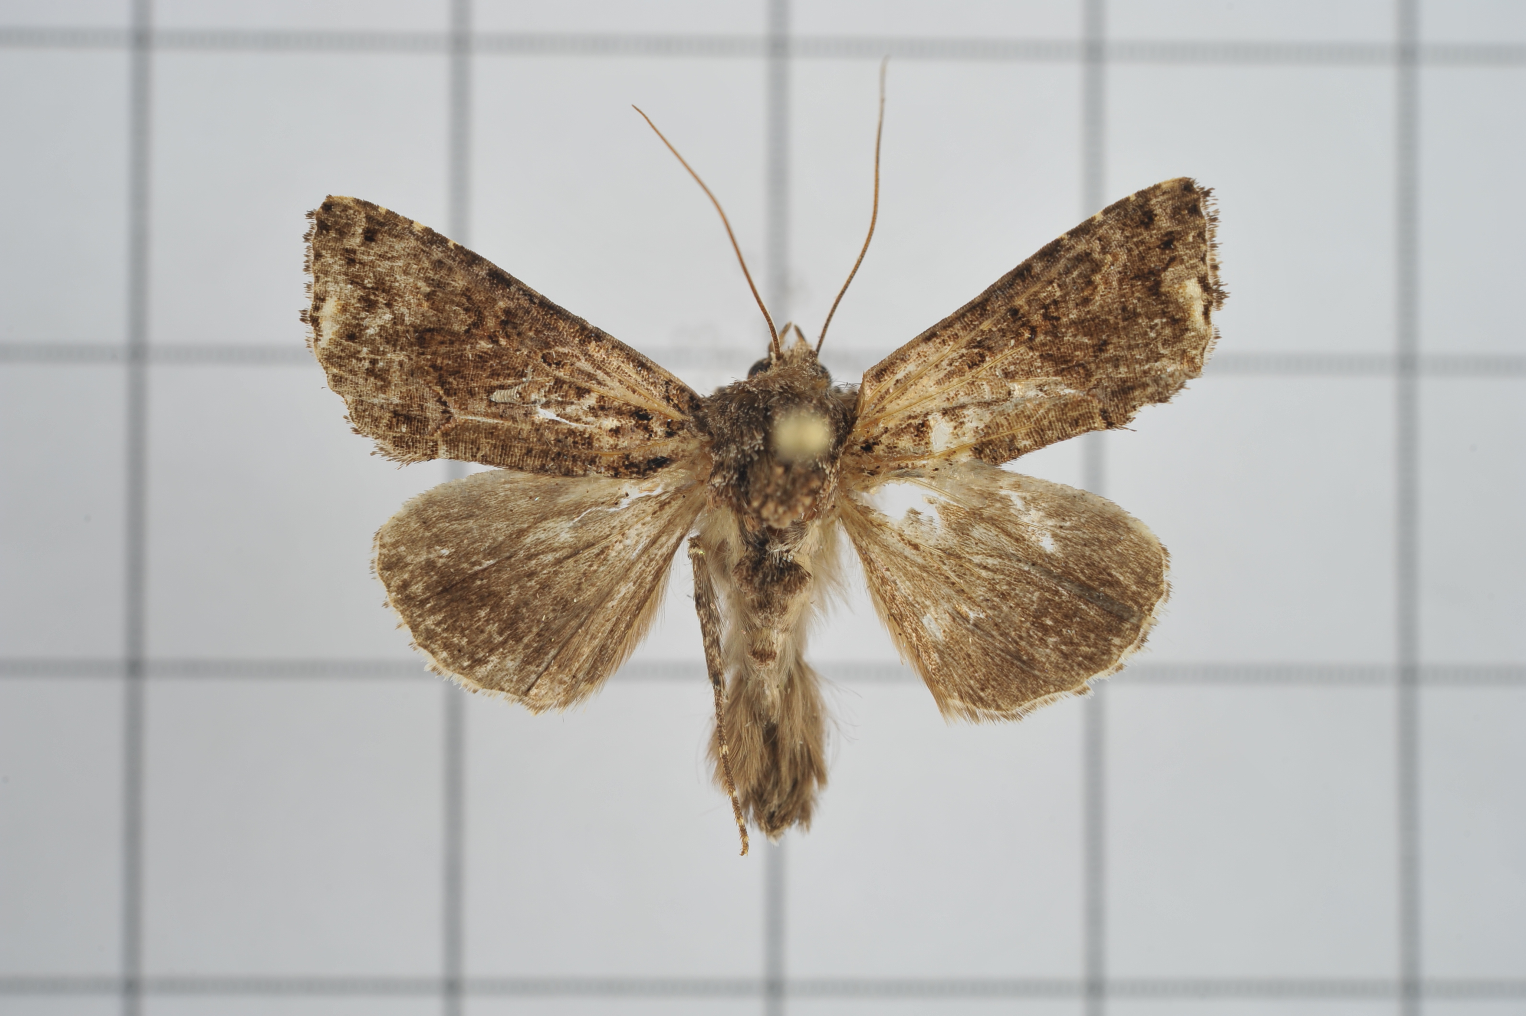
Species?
Ctenoplusia sumbawana
